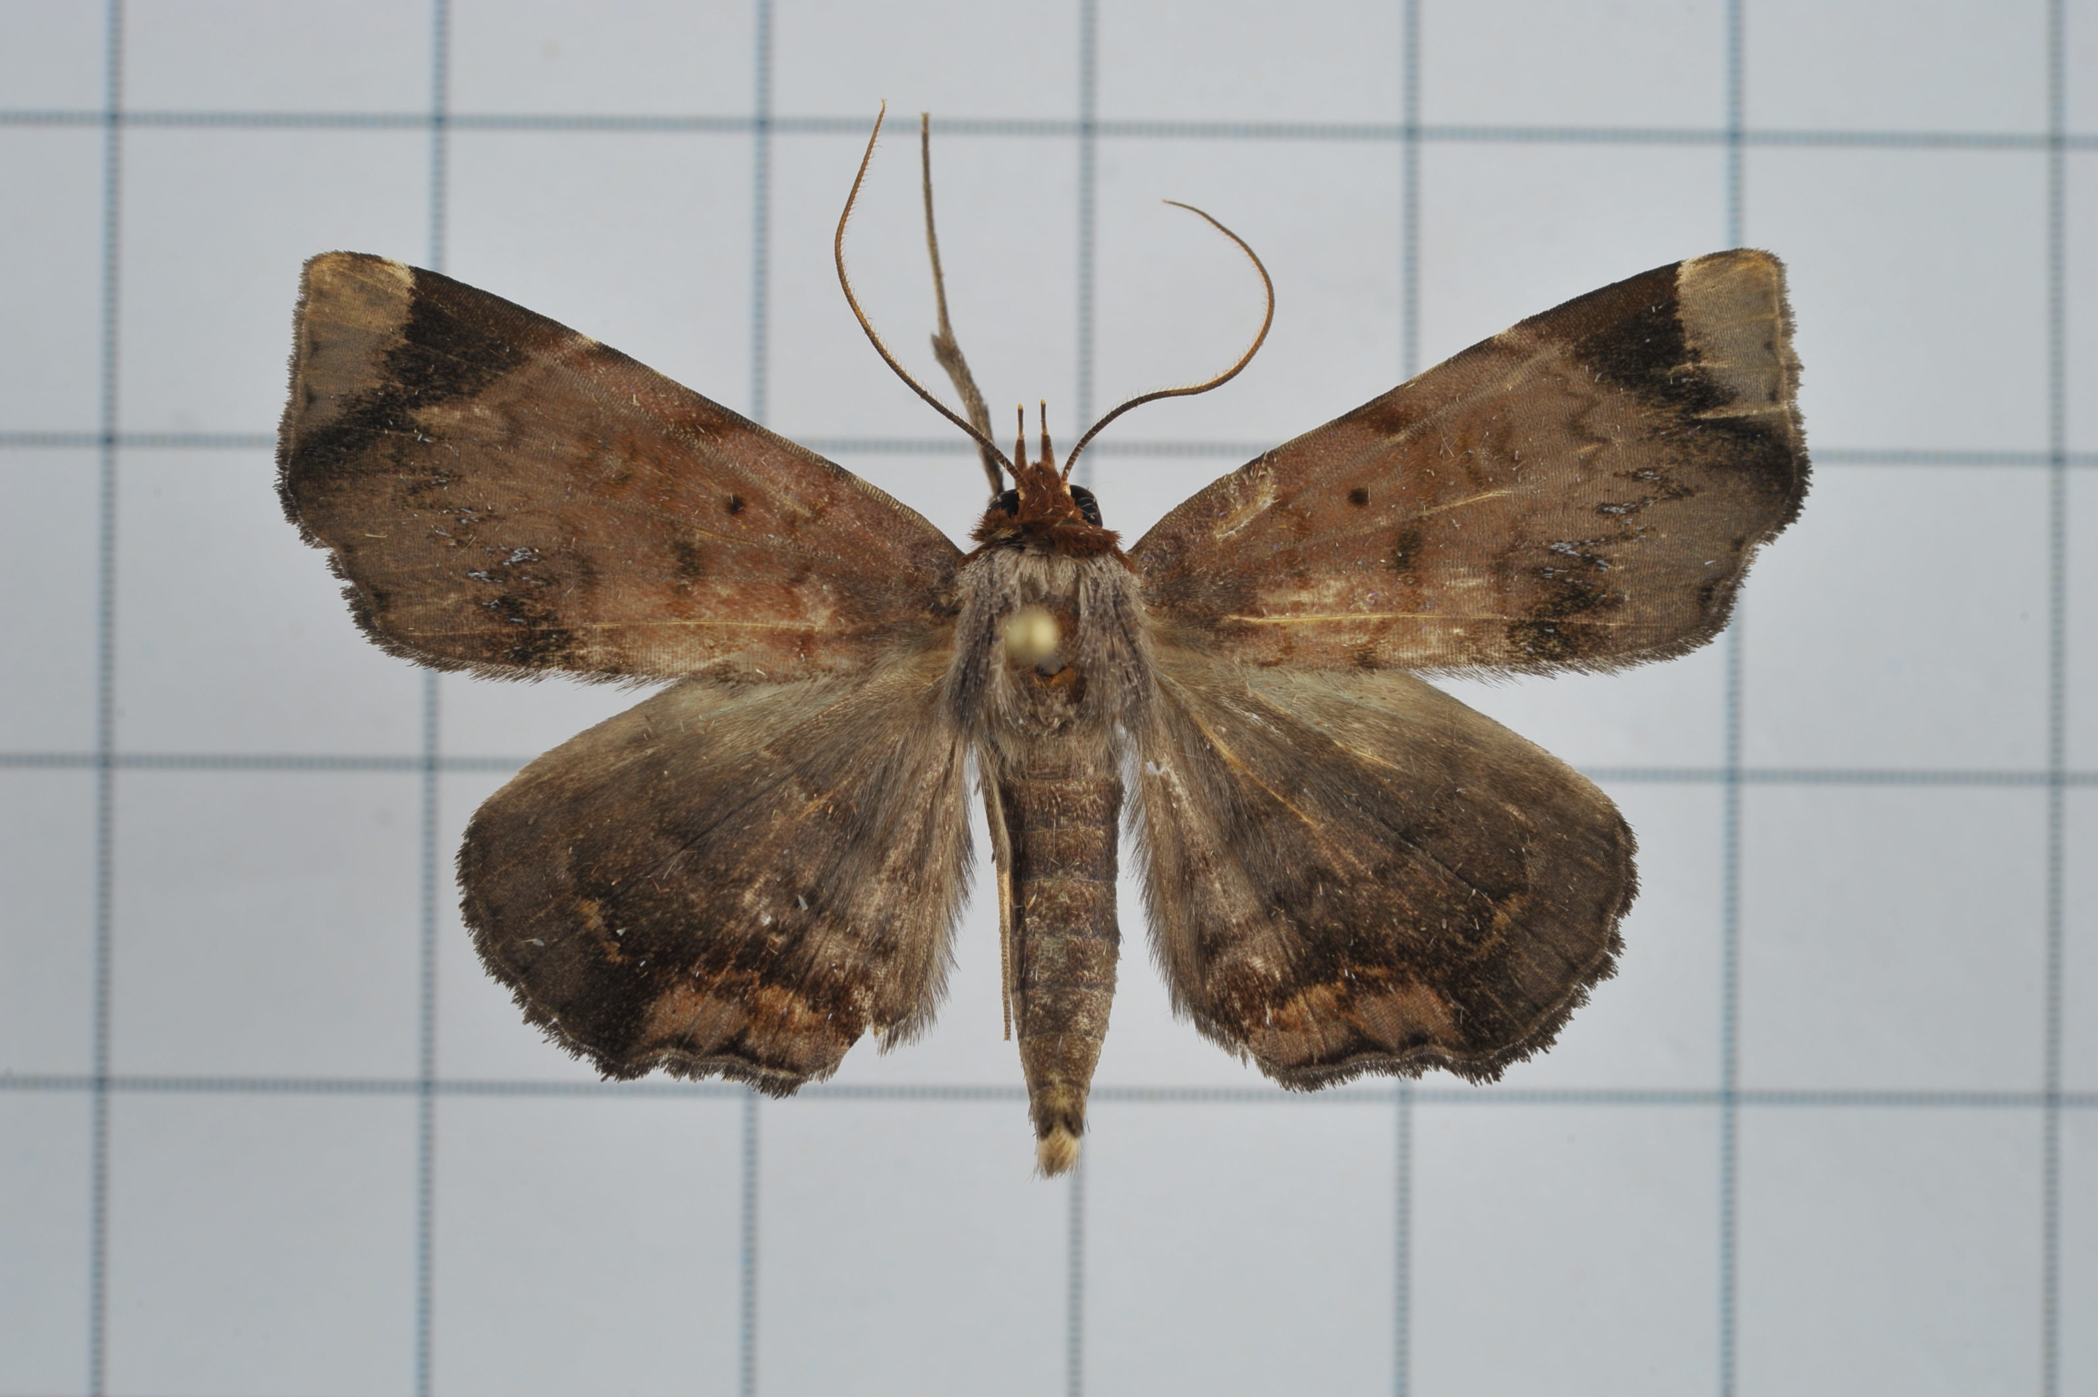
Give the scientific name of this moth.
Mecodina albodentata
